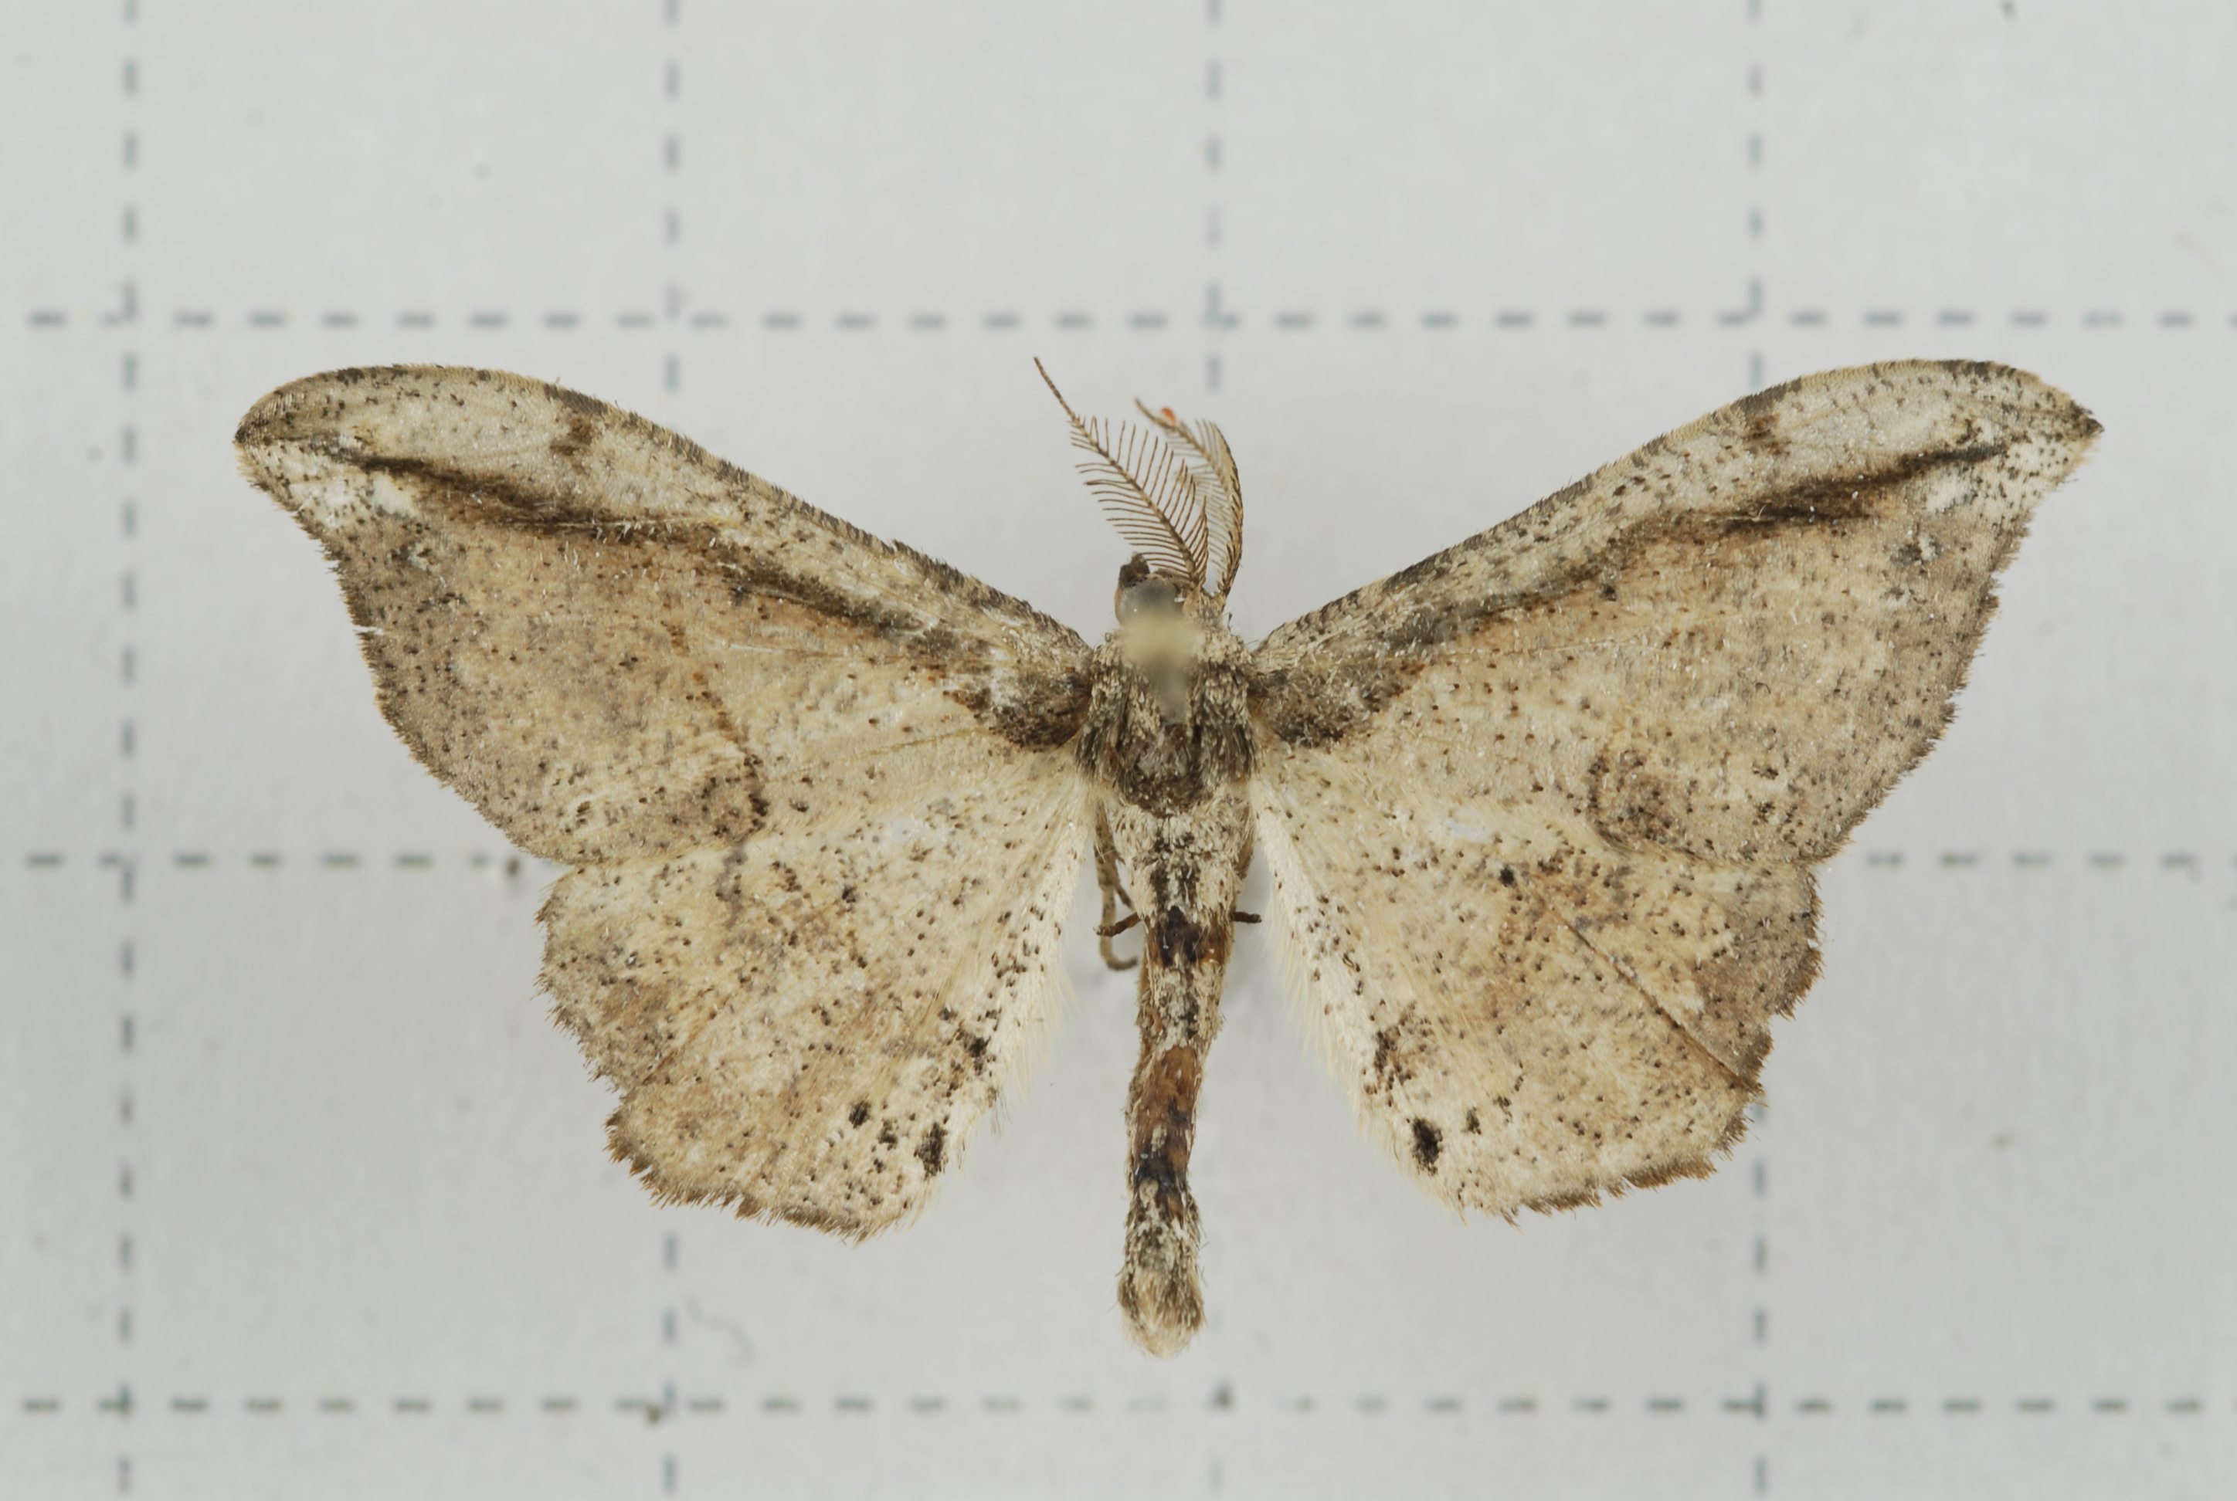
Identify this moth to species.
Hyposidra infixaria
